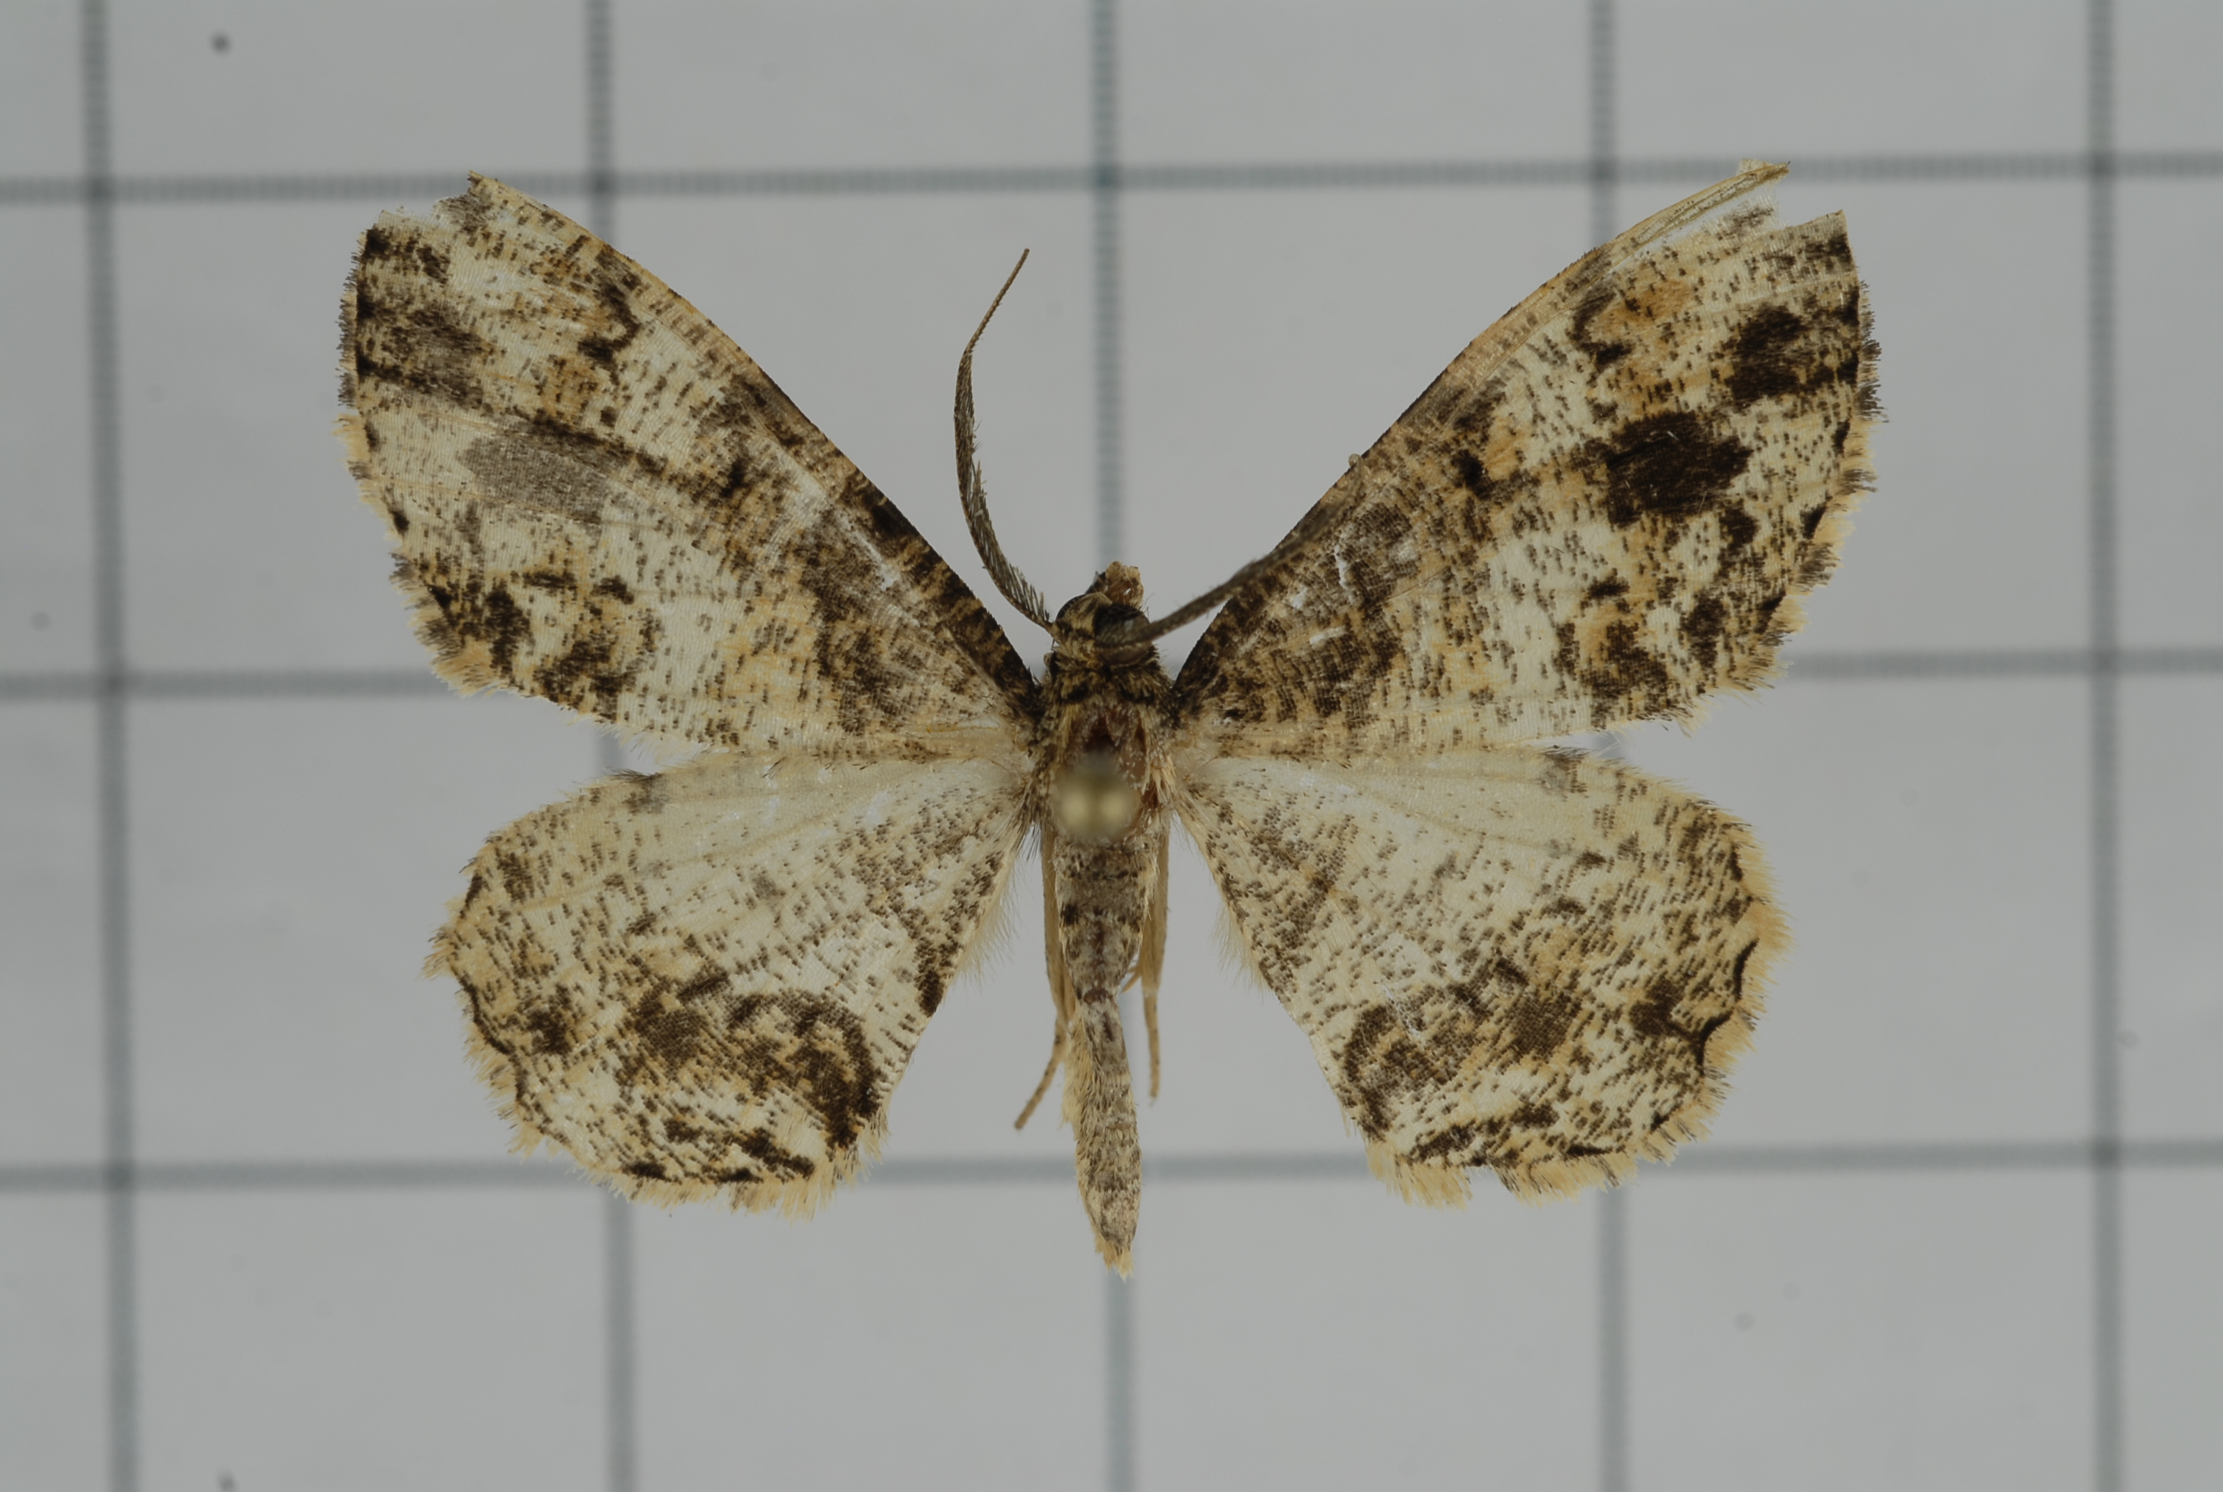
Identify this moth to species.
Deileptenia rimosaria
